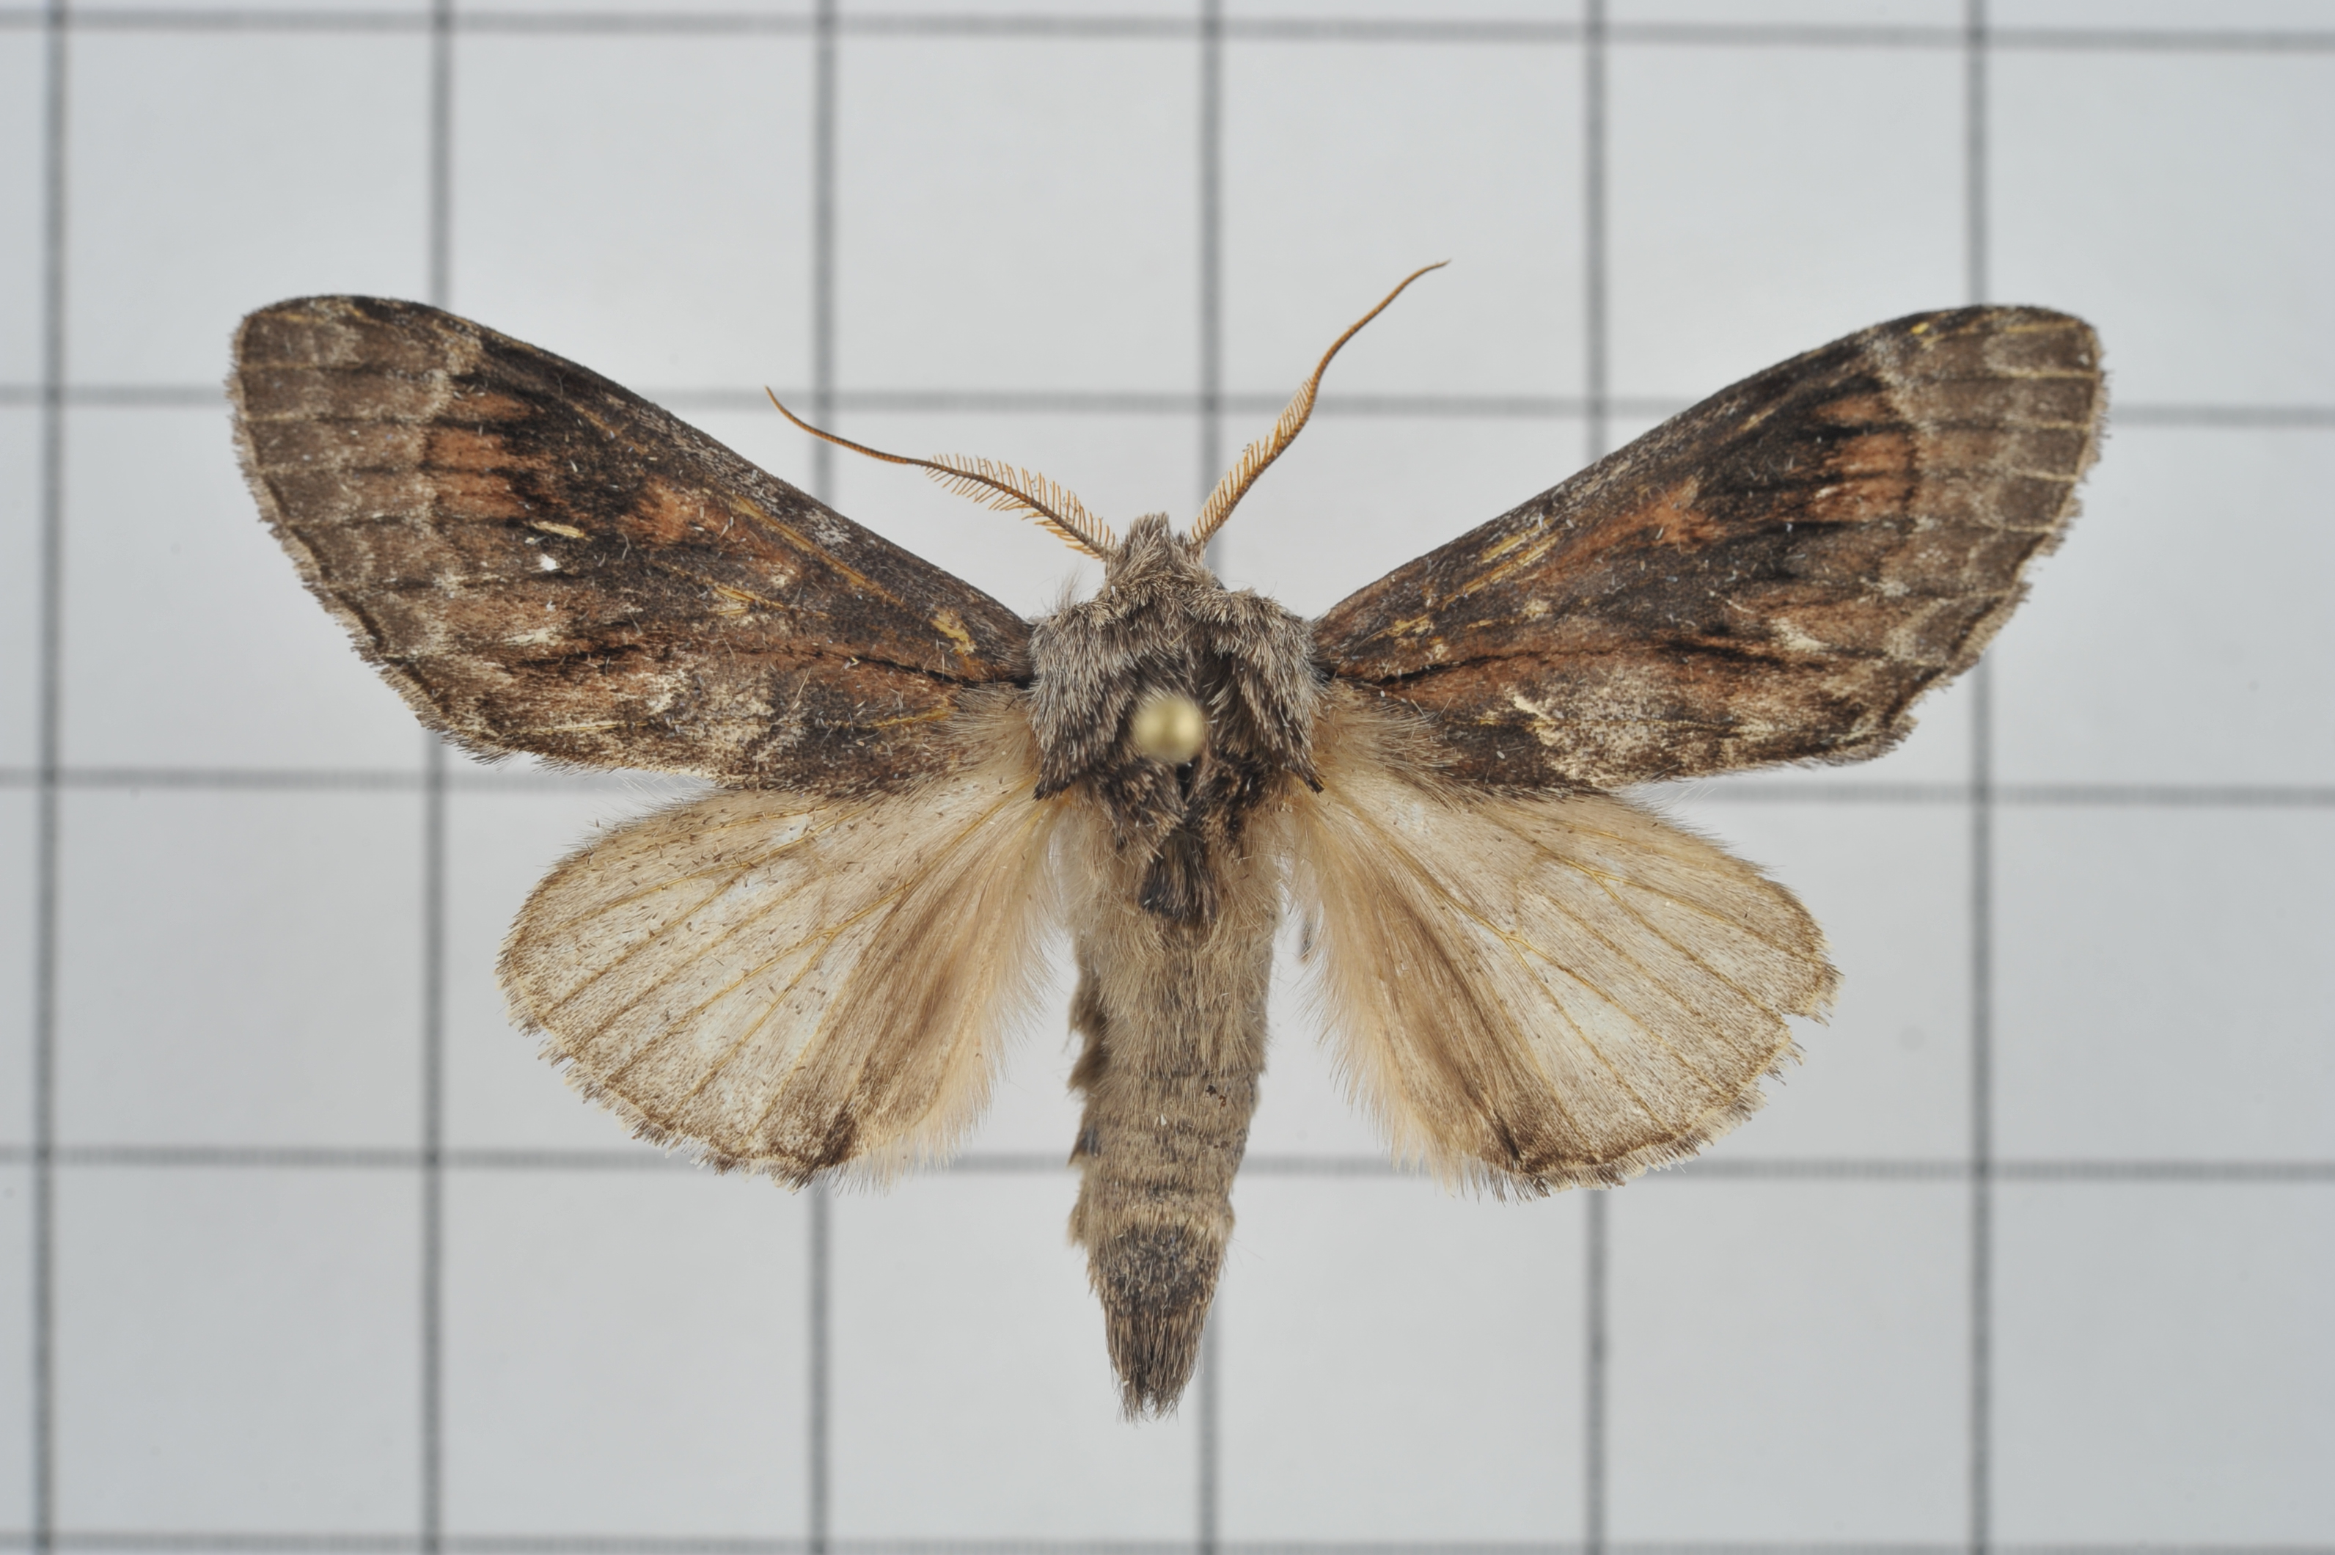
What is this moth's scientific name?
Fentonia baibarana
